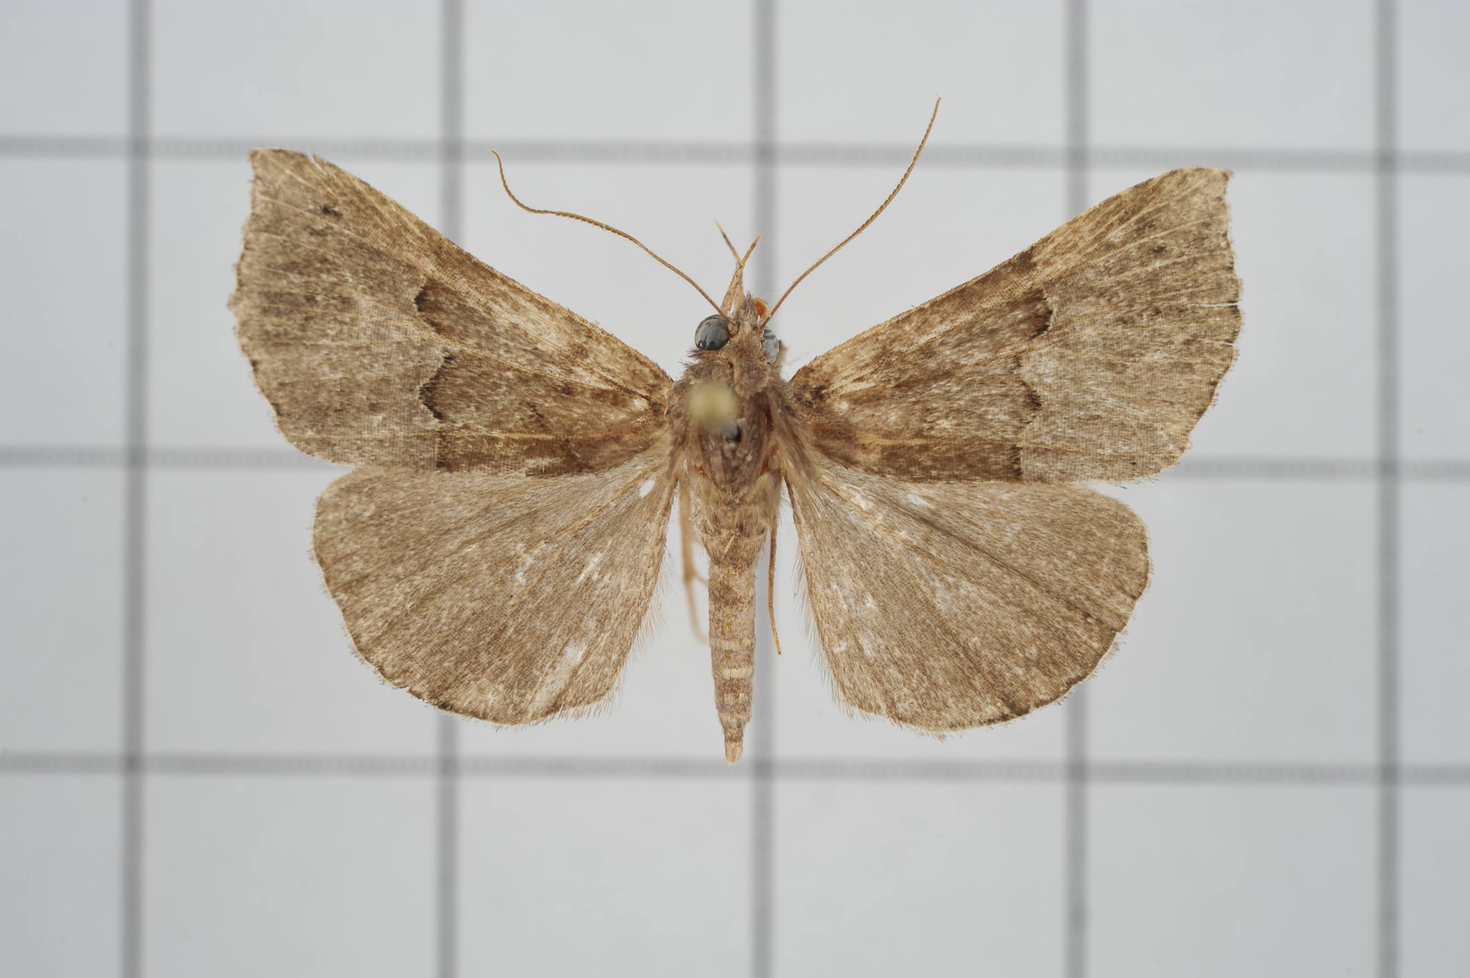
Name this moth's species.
Hypena sinuosa
